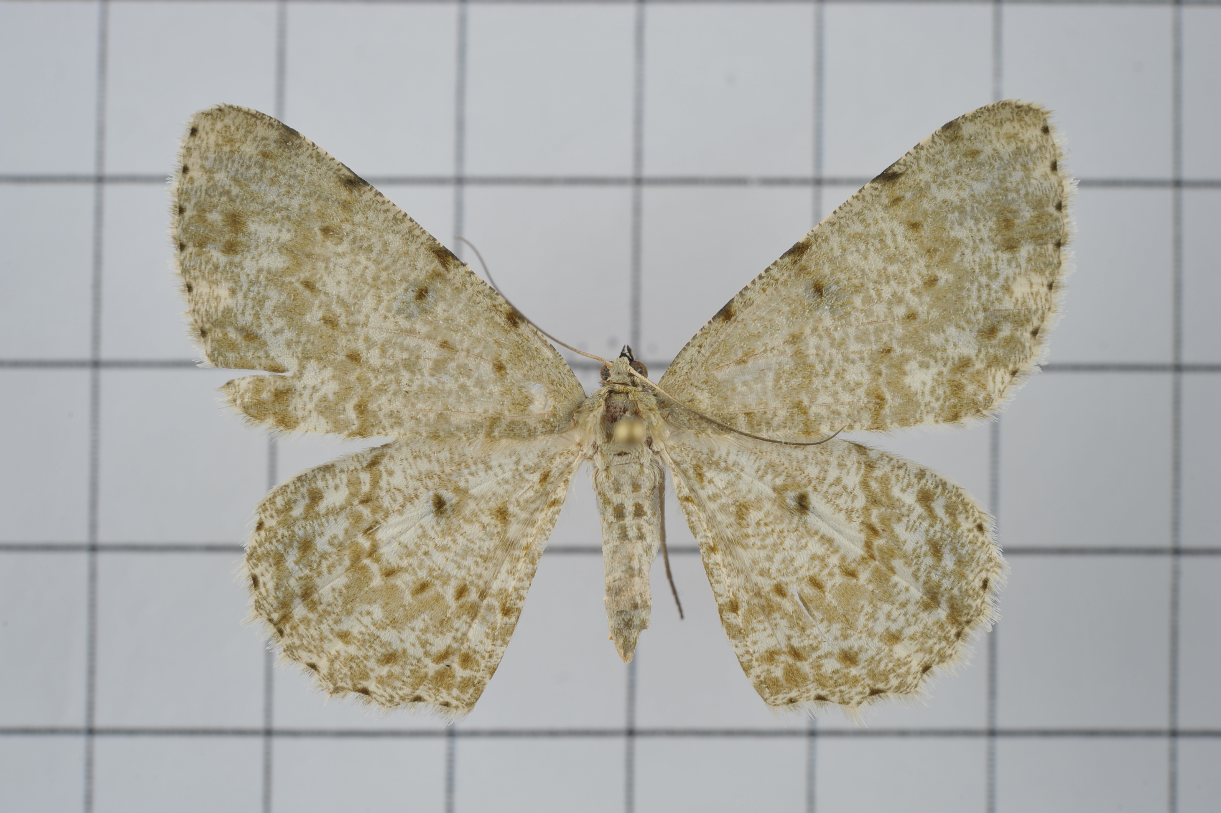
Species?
Catoria sublavaria
